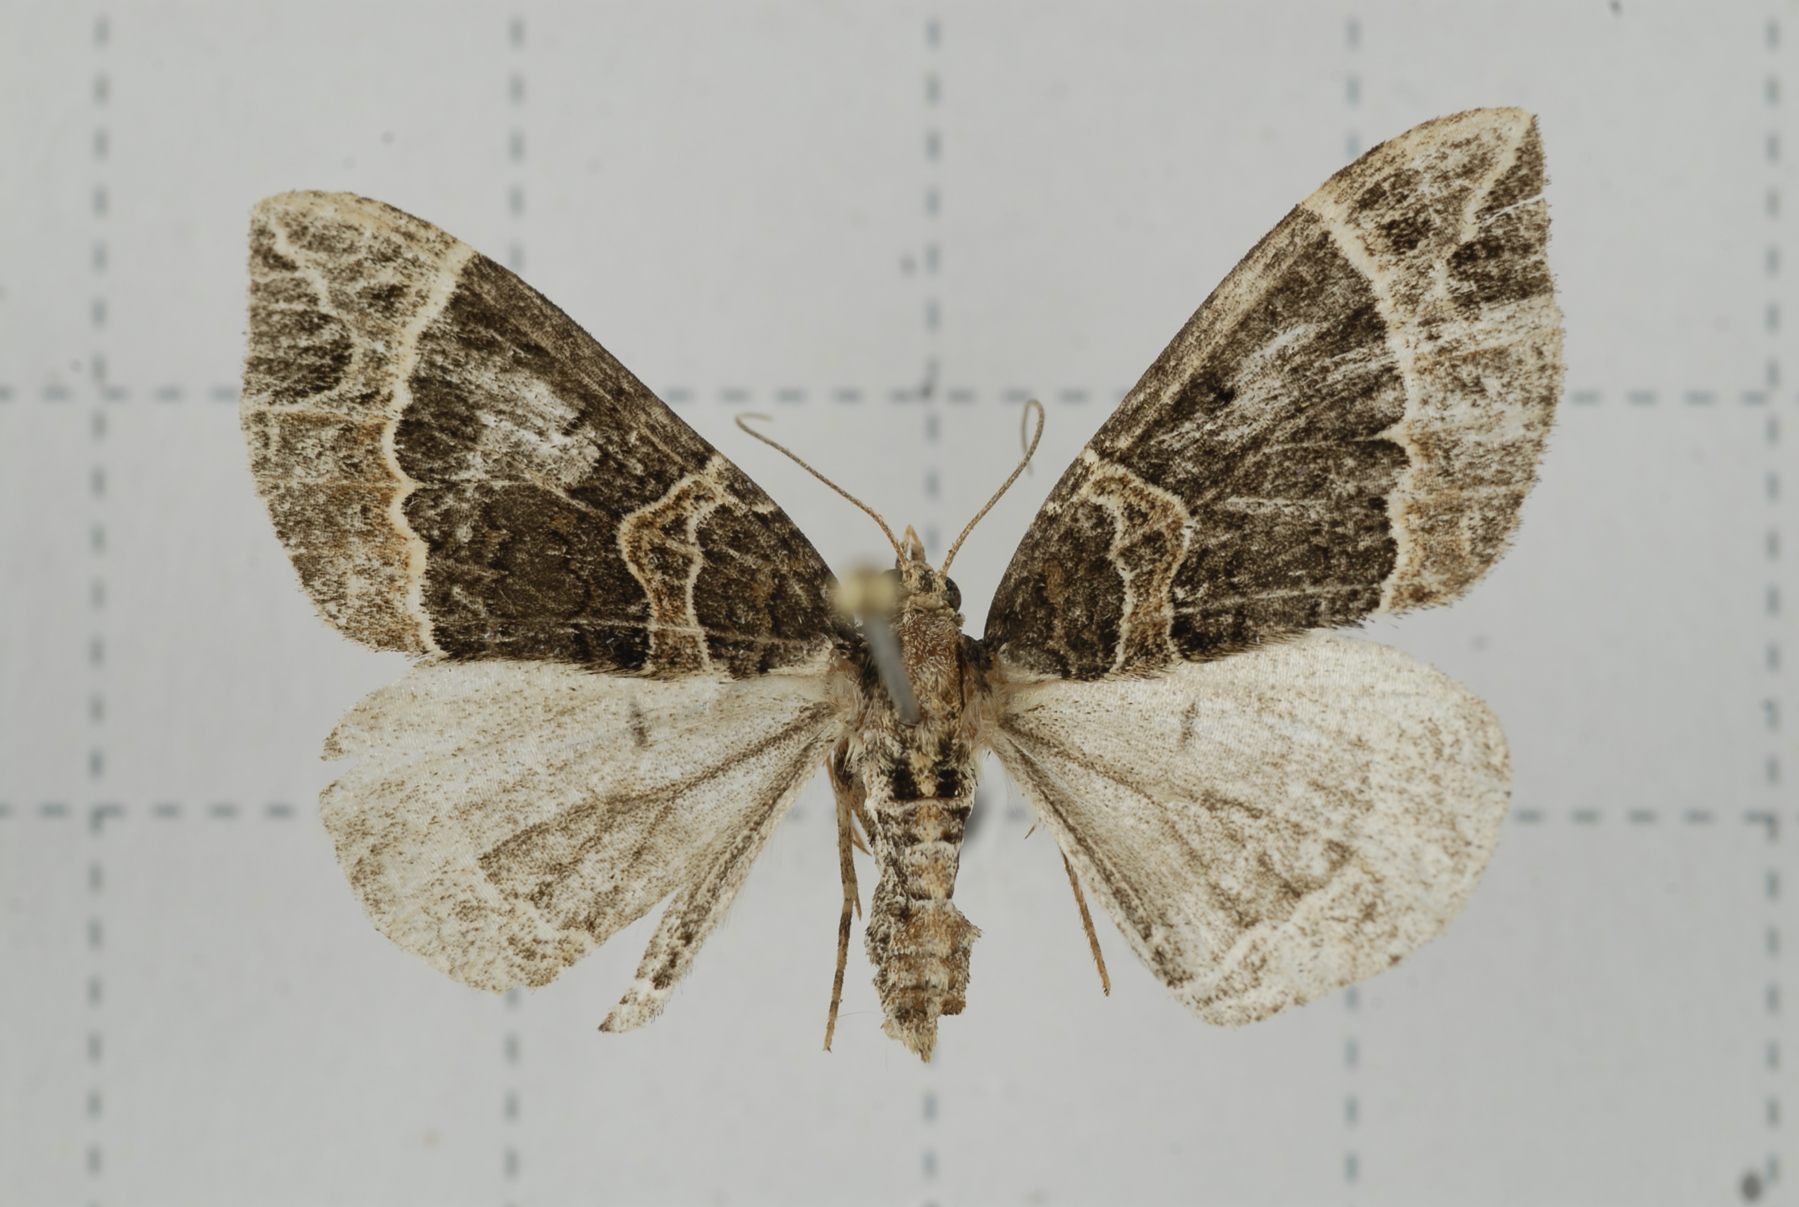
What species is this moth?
Ecliptopera umbrosaria stathera
